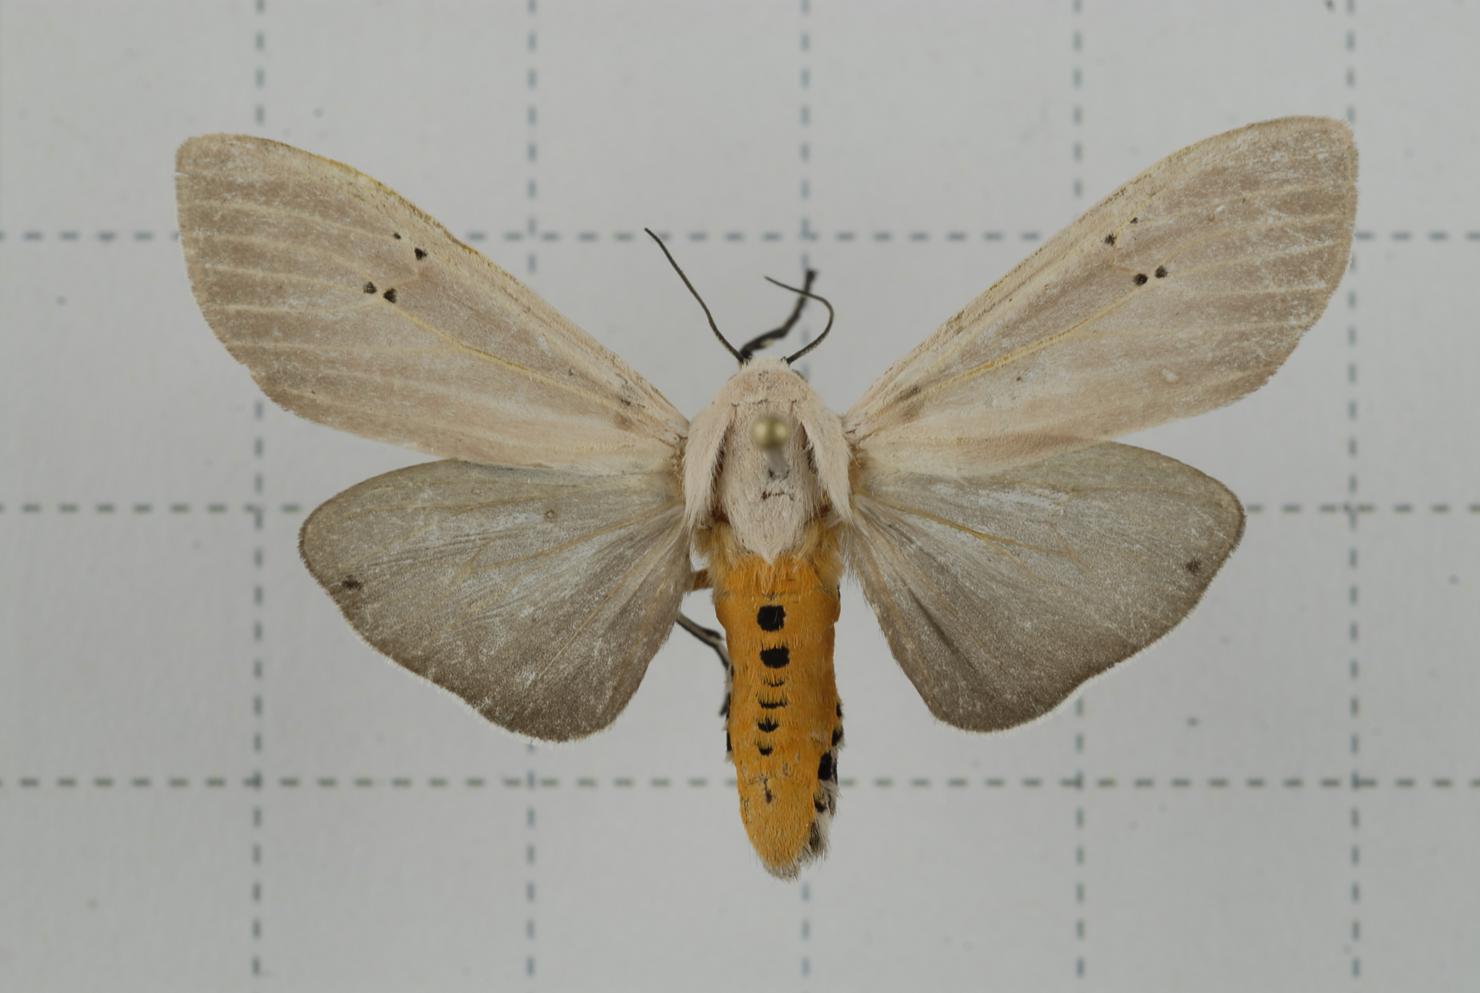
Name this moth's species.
Creatonotos transiens koni
